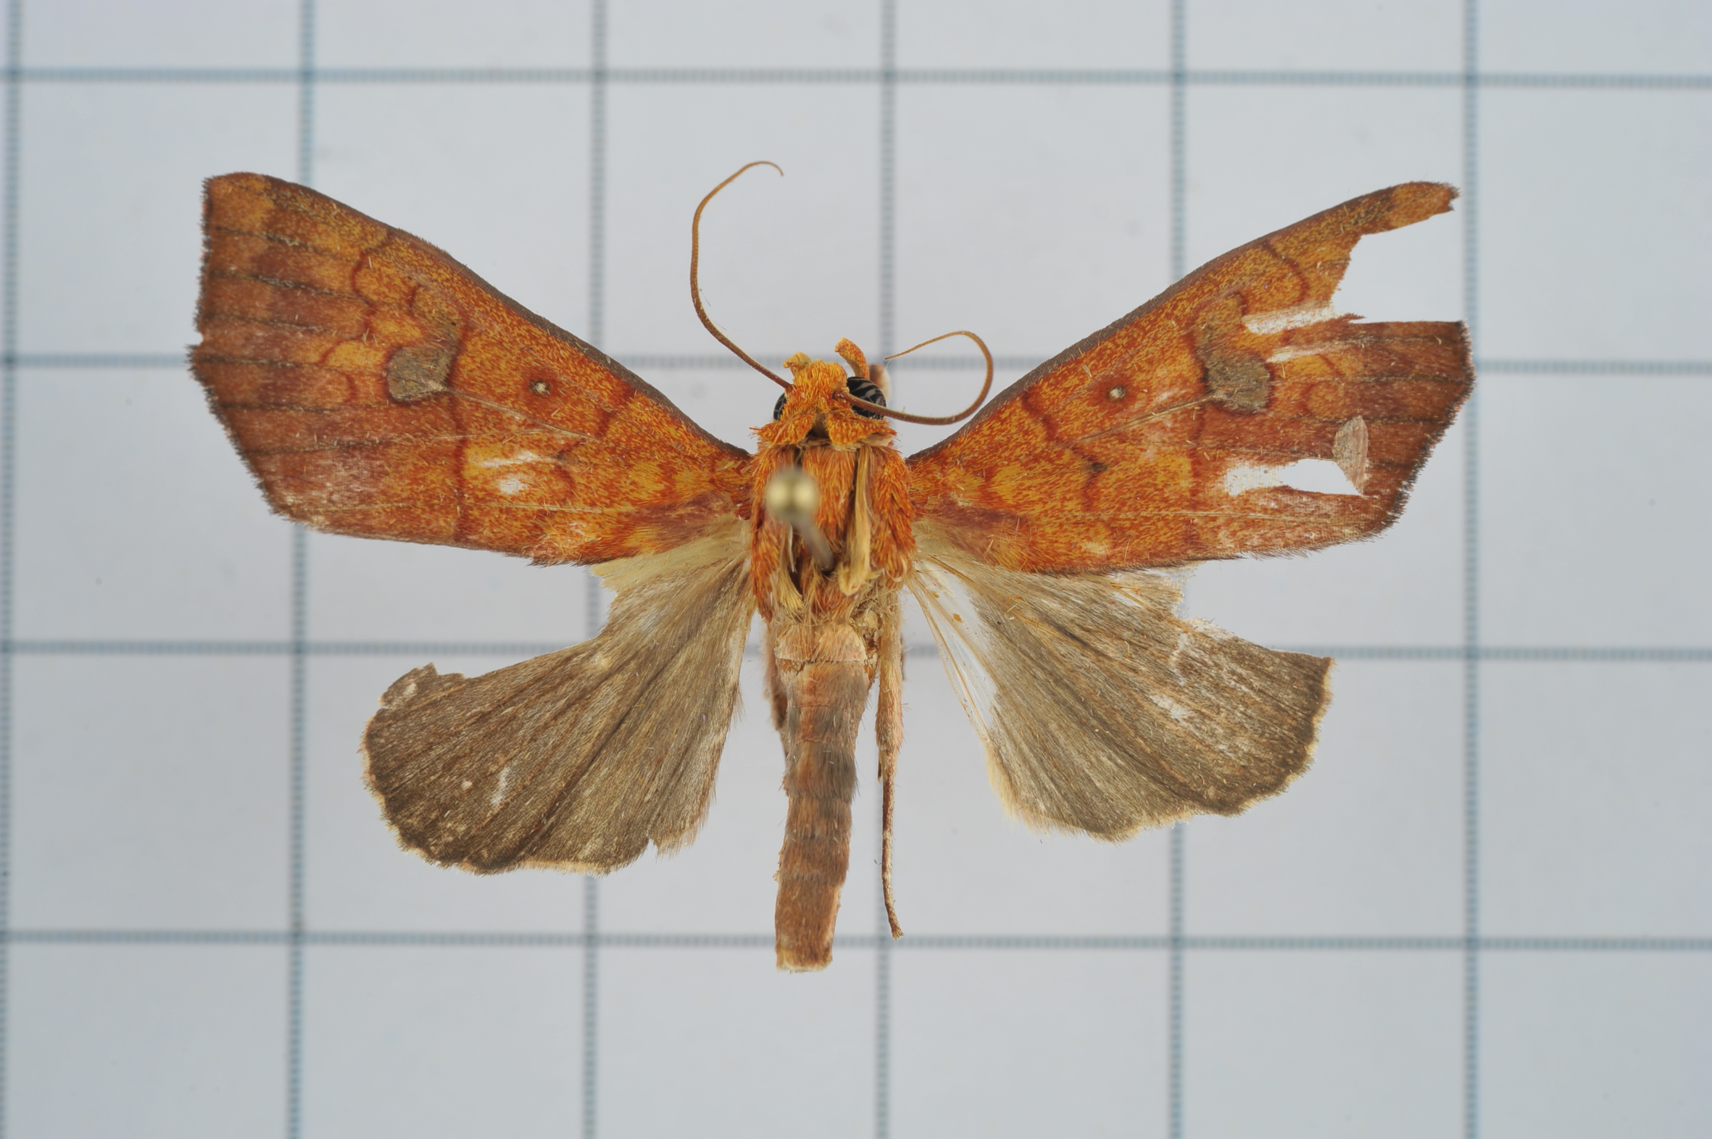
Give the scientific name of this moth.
Rusicada combinans
